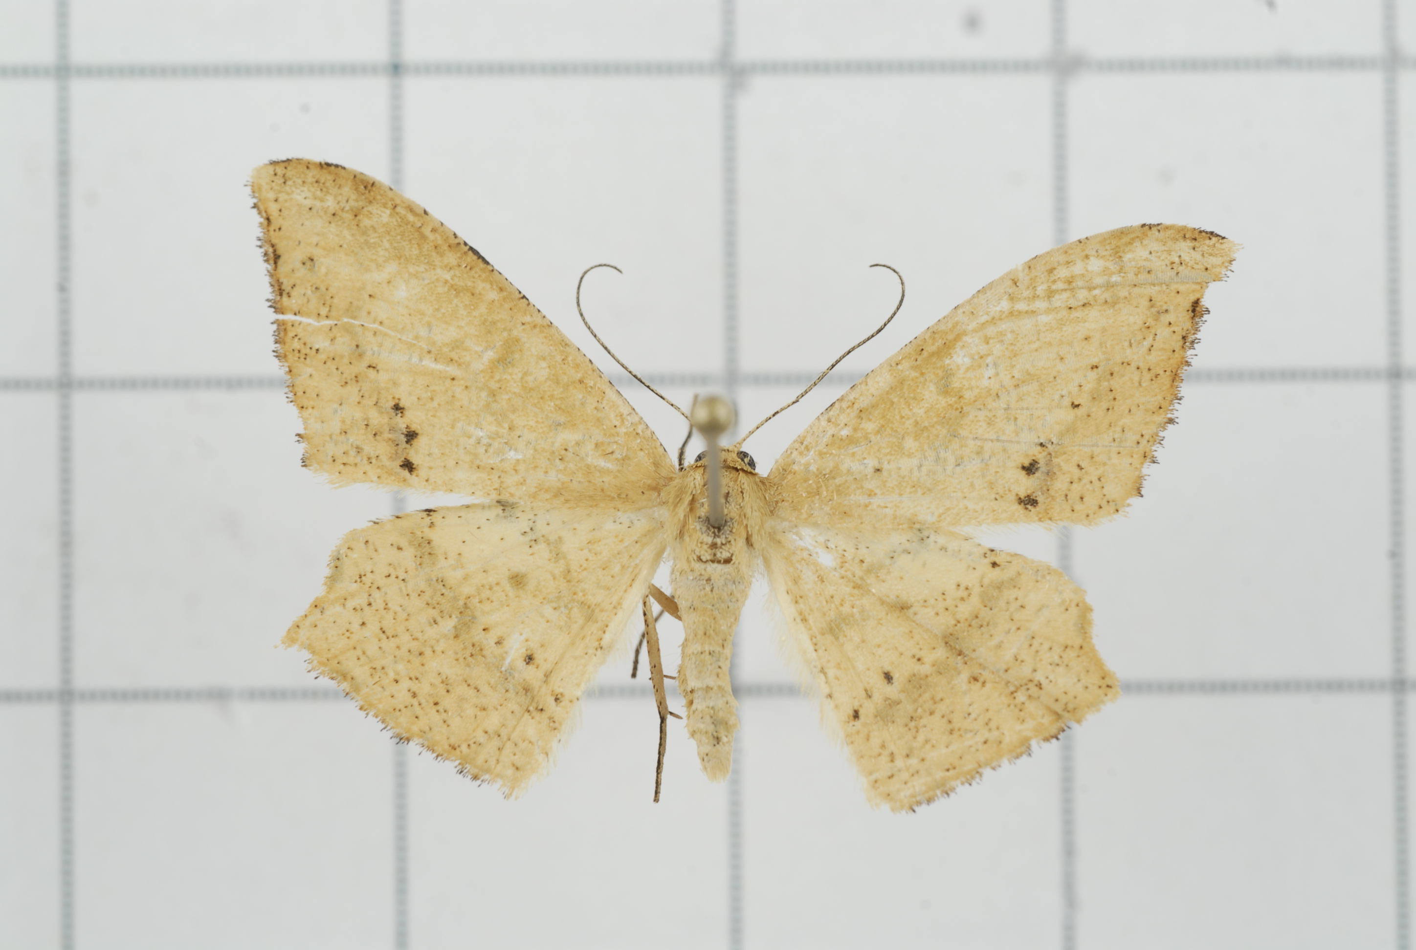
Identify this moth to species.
Krananda falcata
